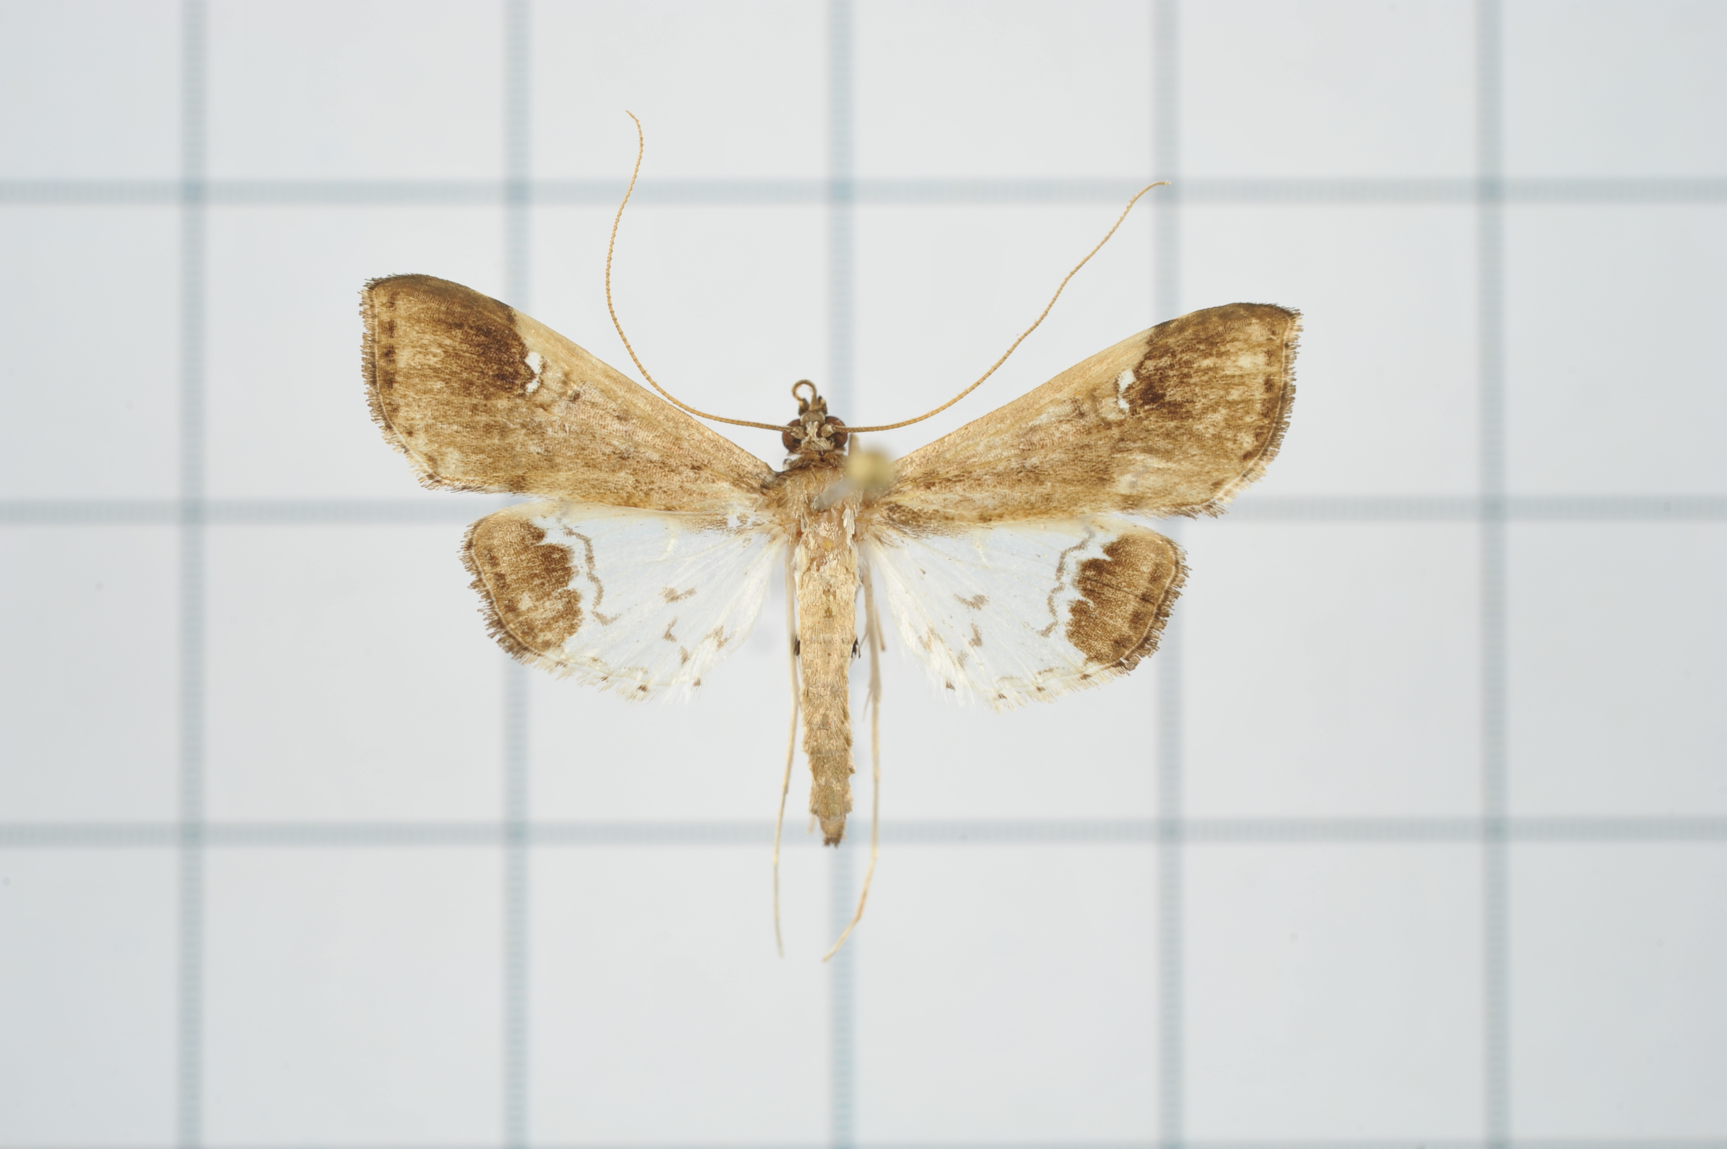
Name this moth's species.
Maruca amboinalis
